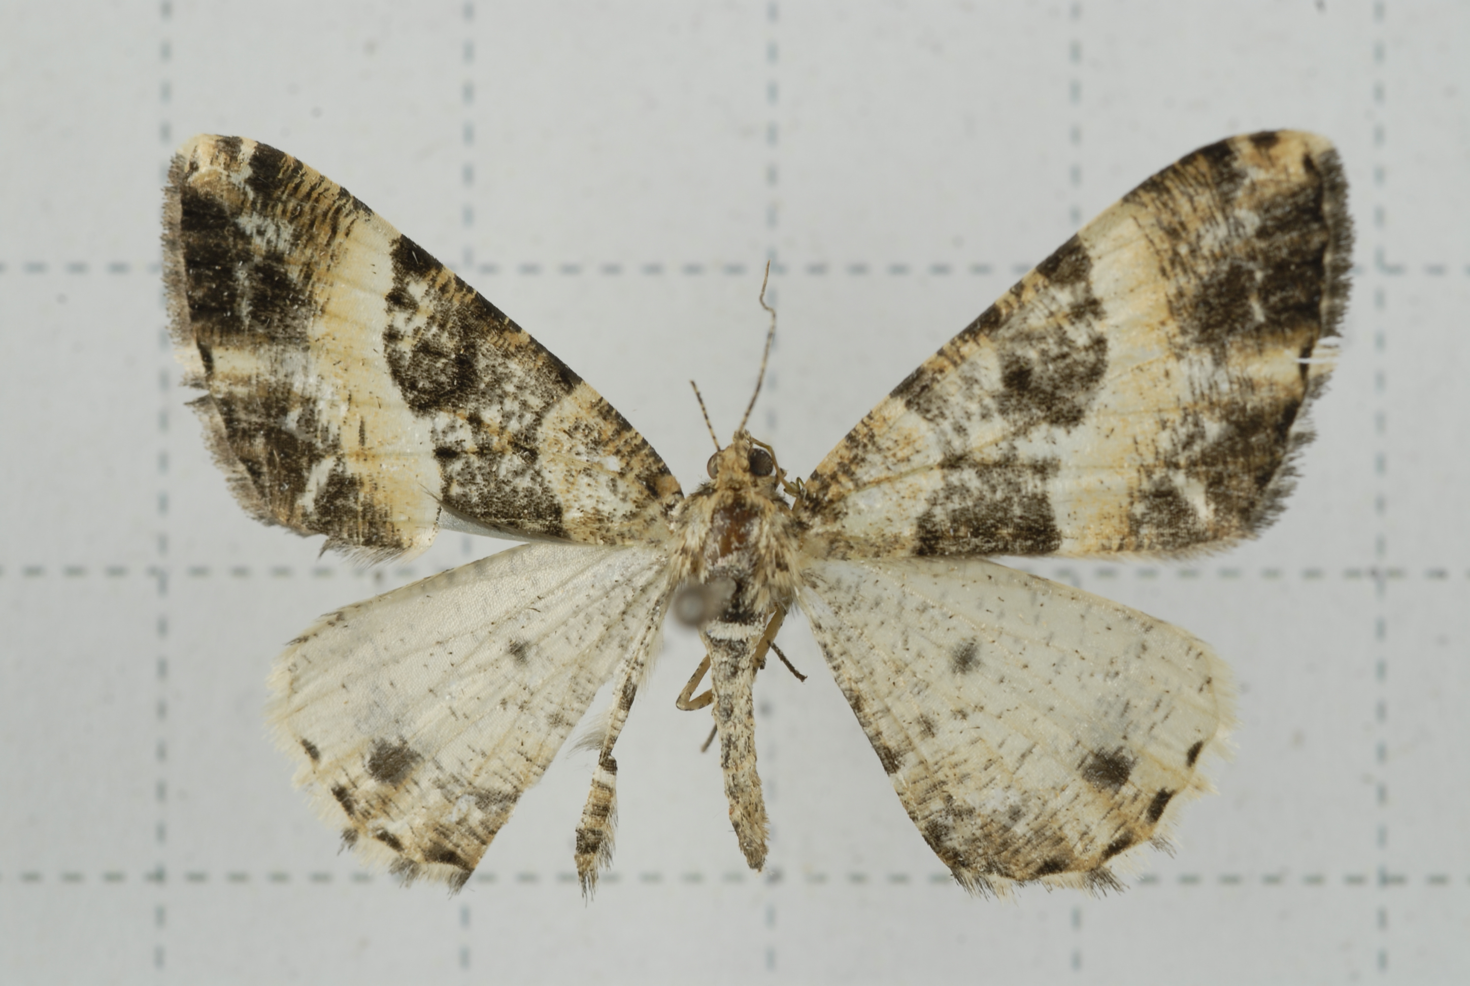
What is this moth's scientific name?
Harutalcis fumigata
